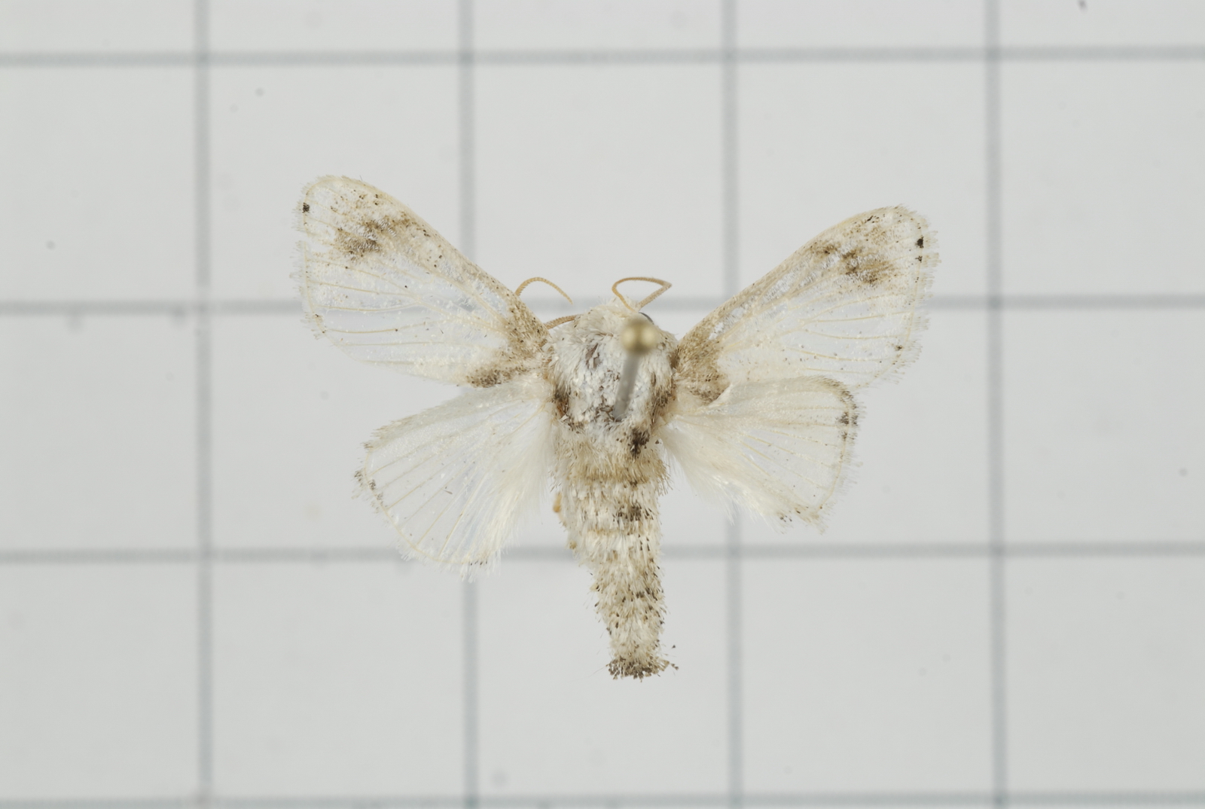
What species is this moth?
Althonarosa horisyaensis
